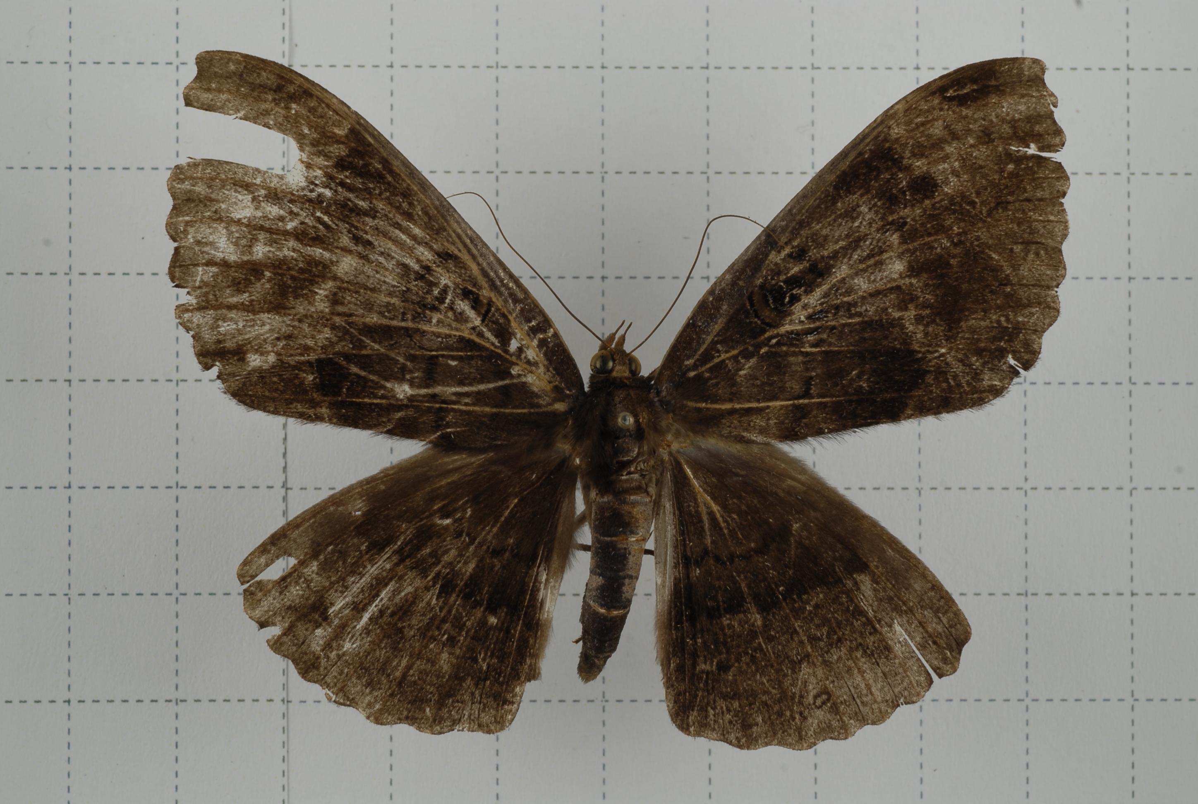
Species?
Erebus caprimulgus caprimulgus
